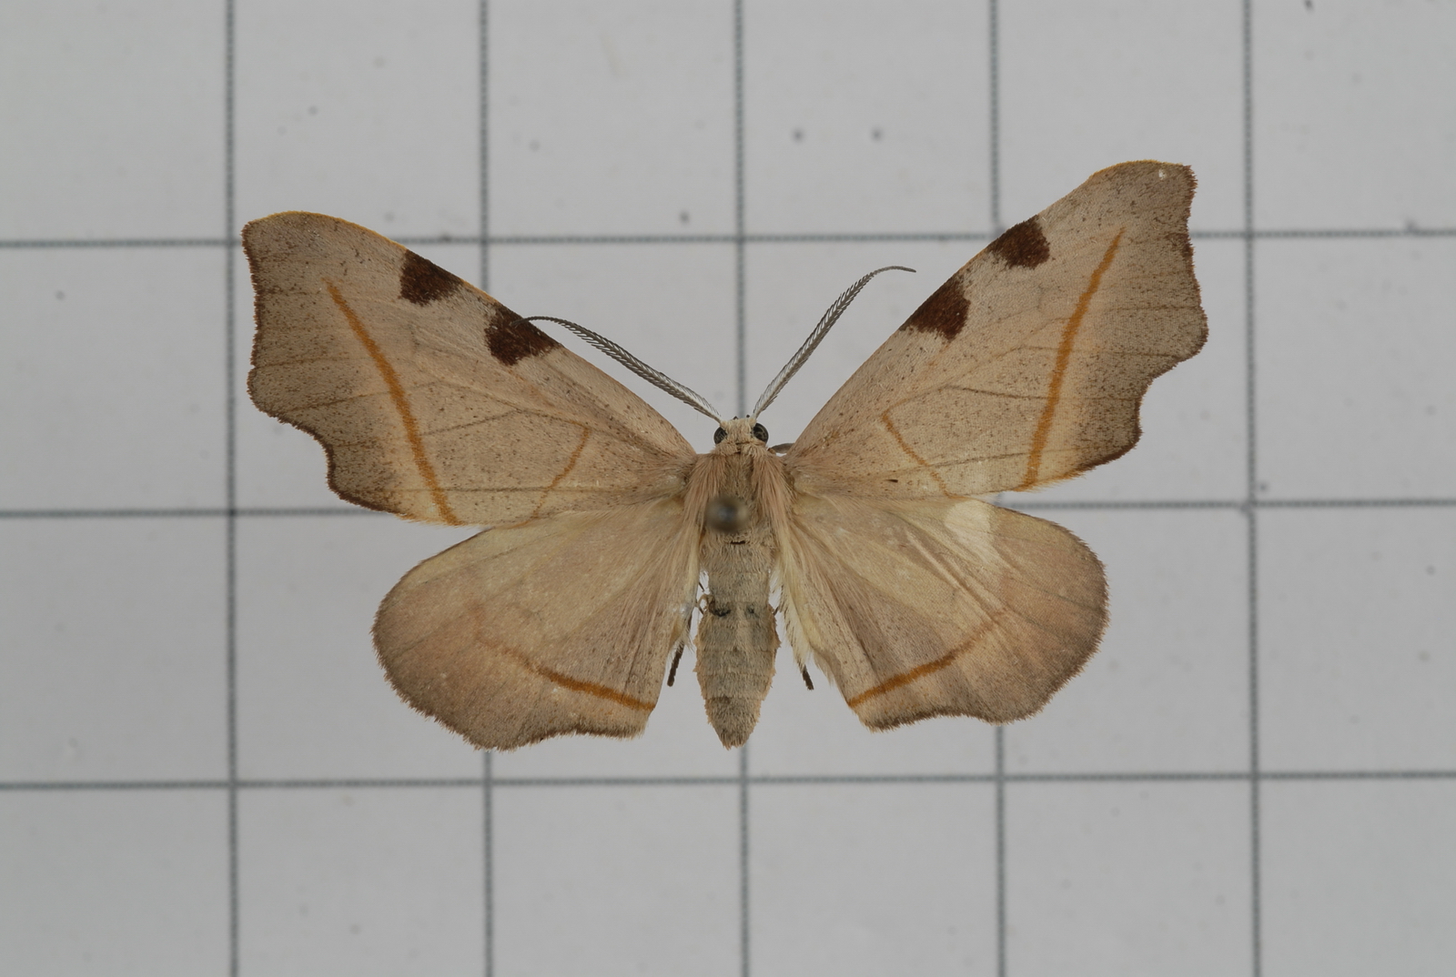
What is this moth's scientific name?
Achrosis rufescens
